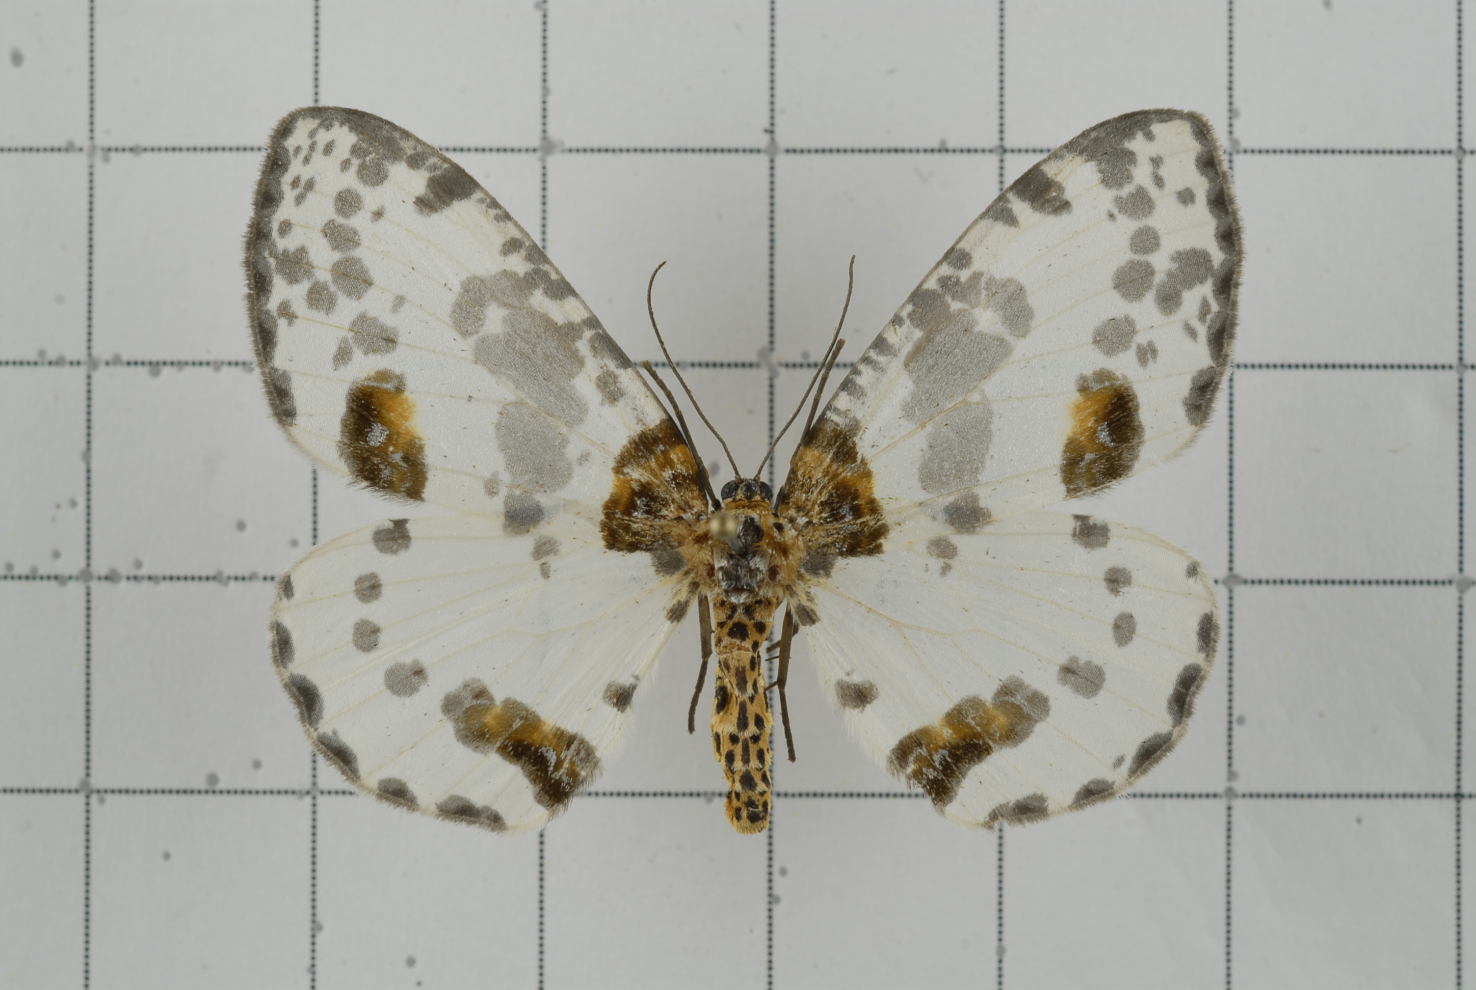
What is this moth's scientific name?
Abraxas adilluminata
